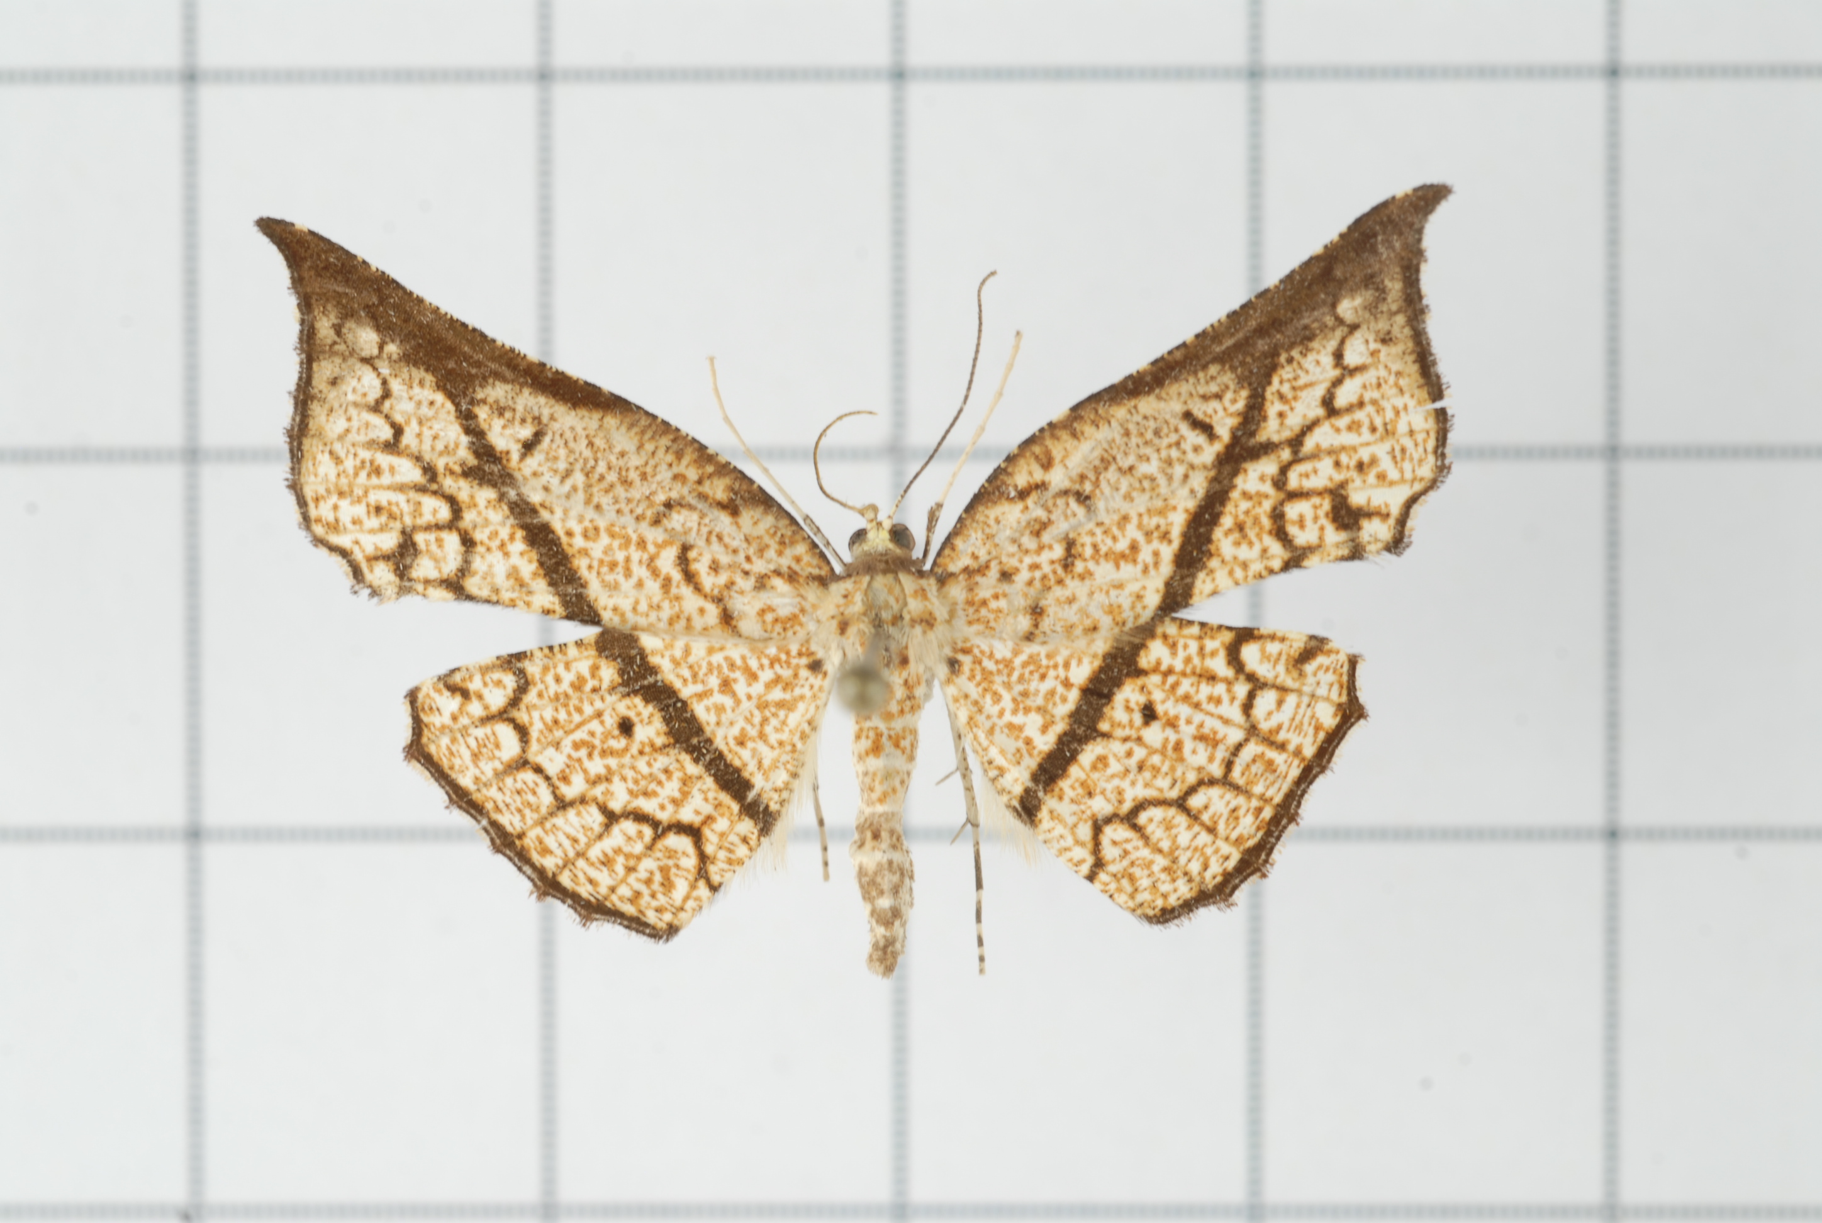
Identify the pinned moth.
Schistophyle falcifera
